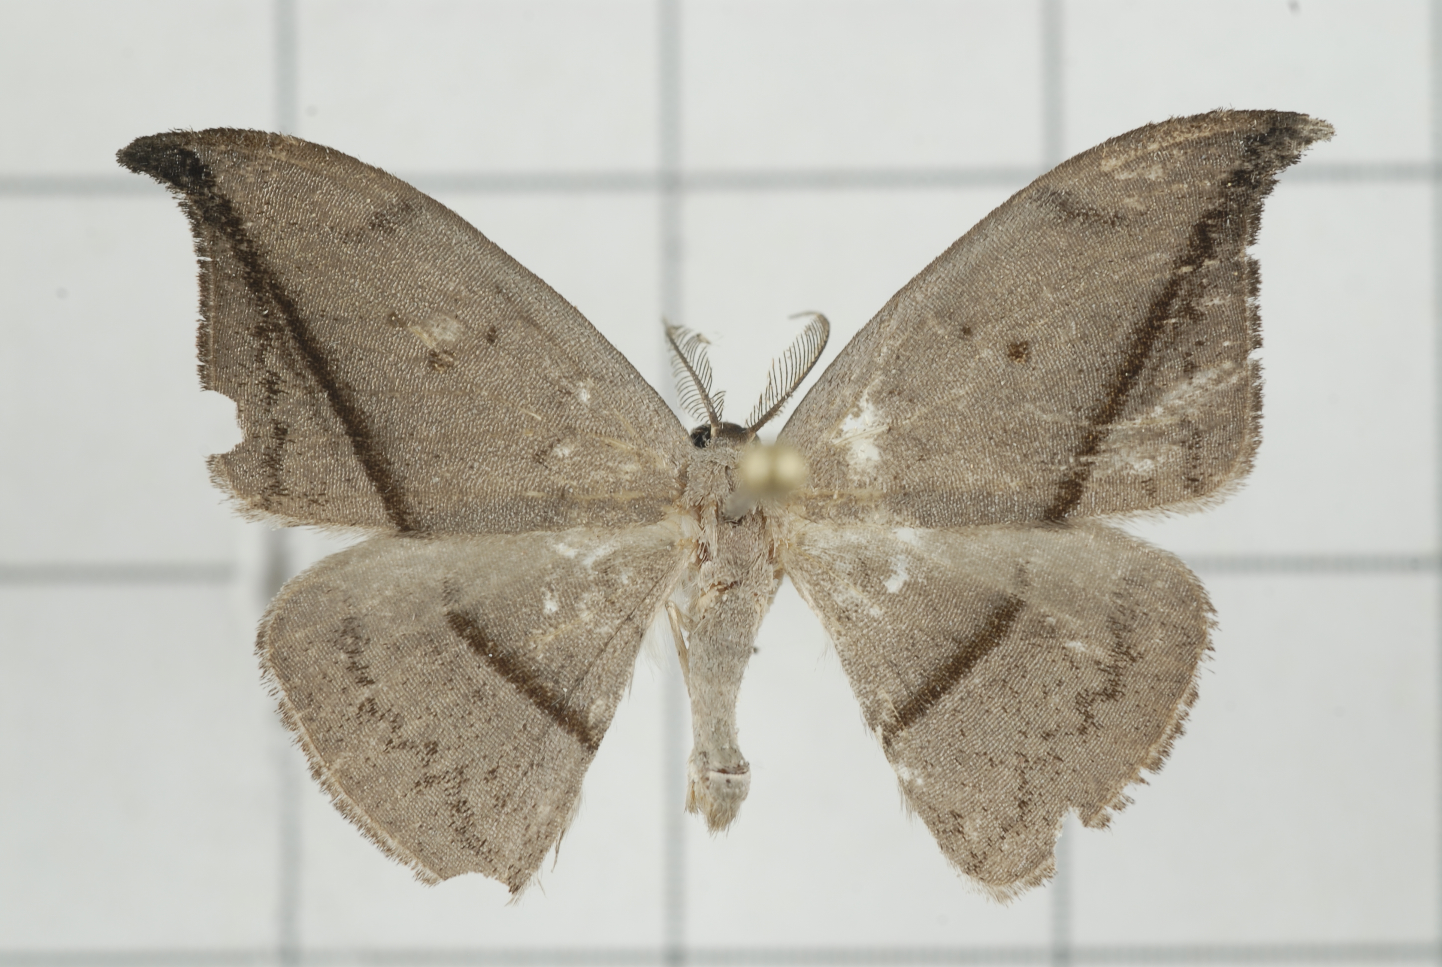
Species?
Albara reversaria opalescens
